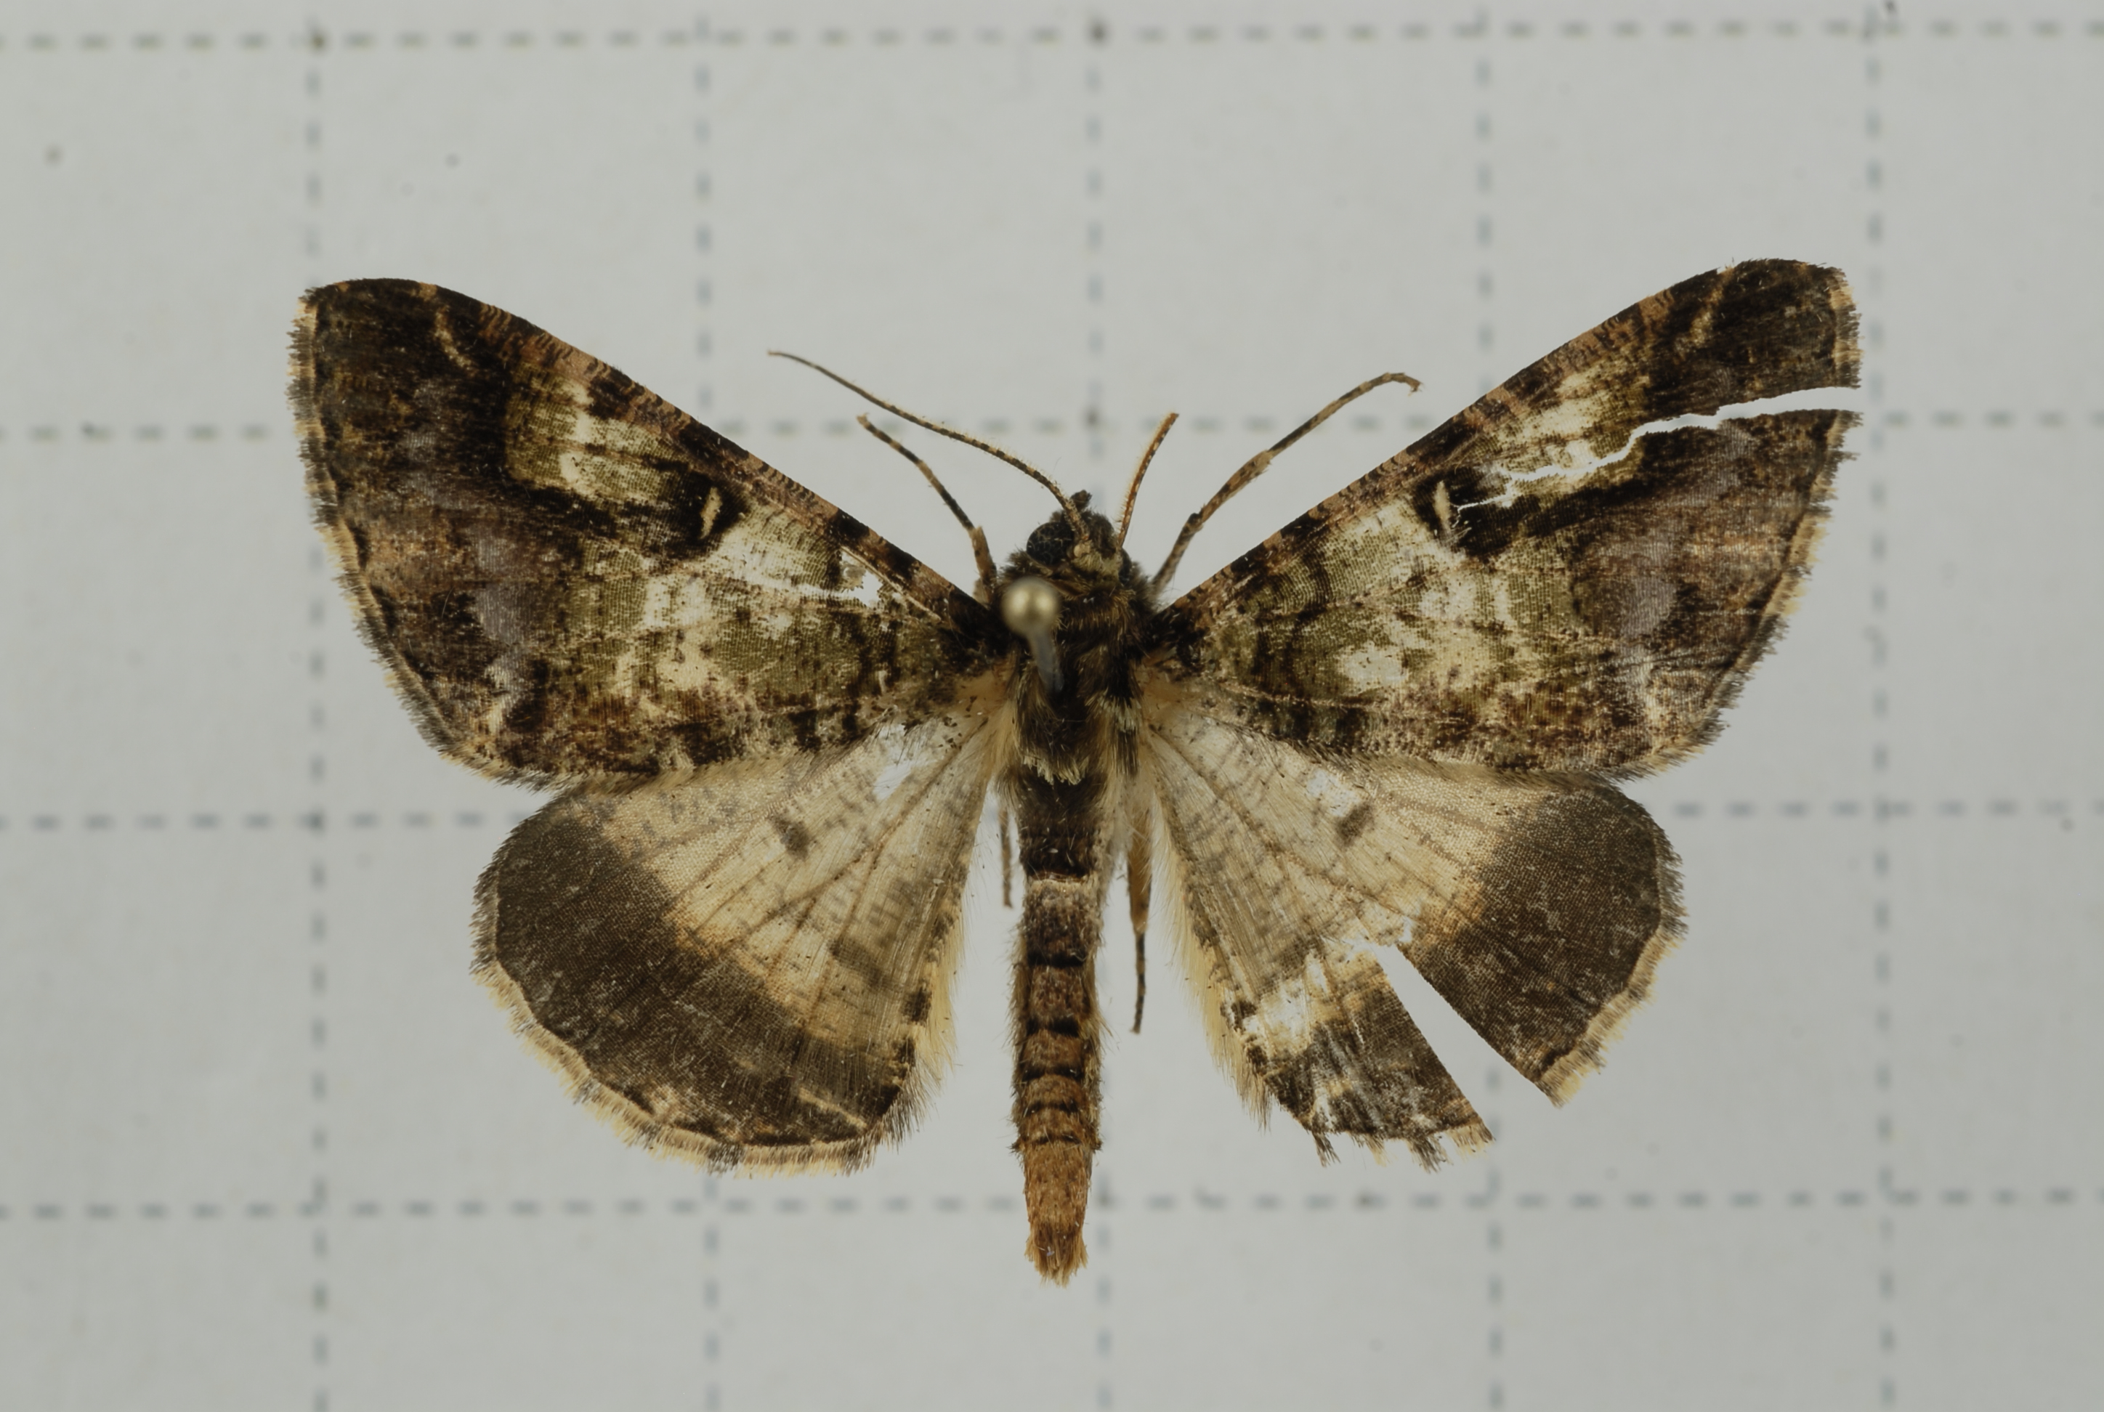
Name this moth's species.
Gasterocome pannosaria orta
